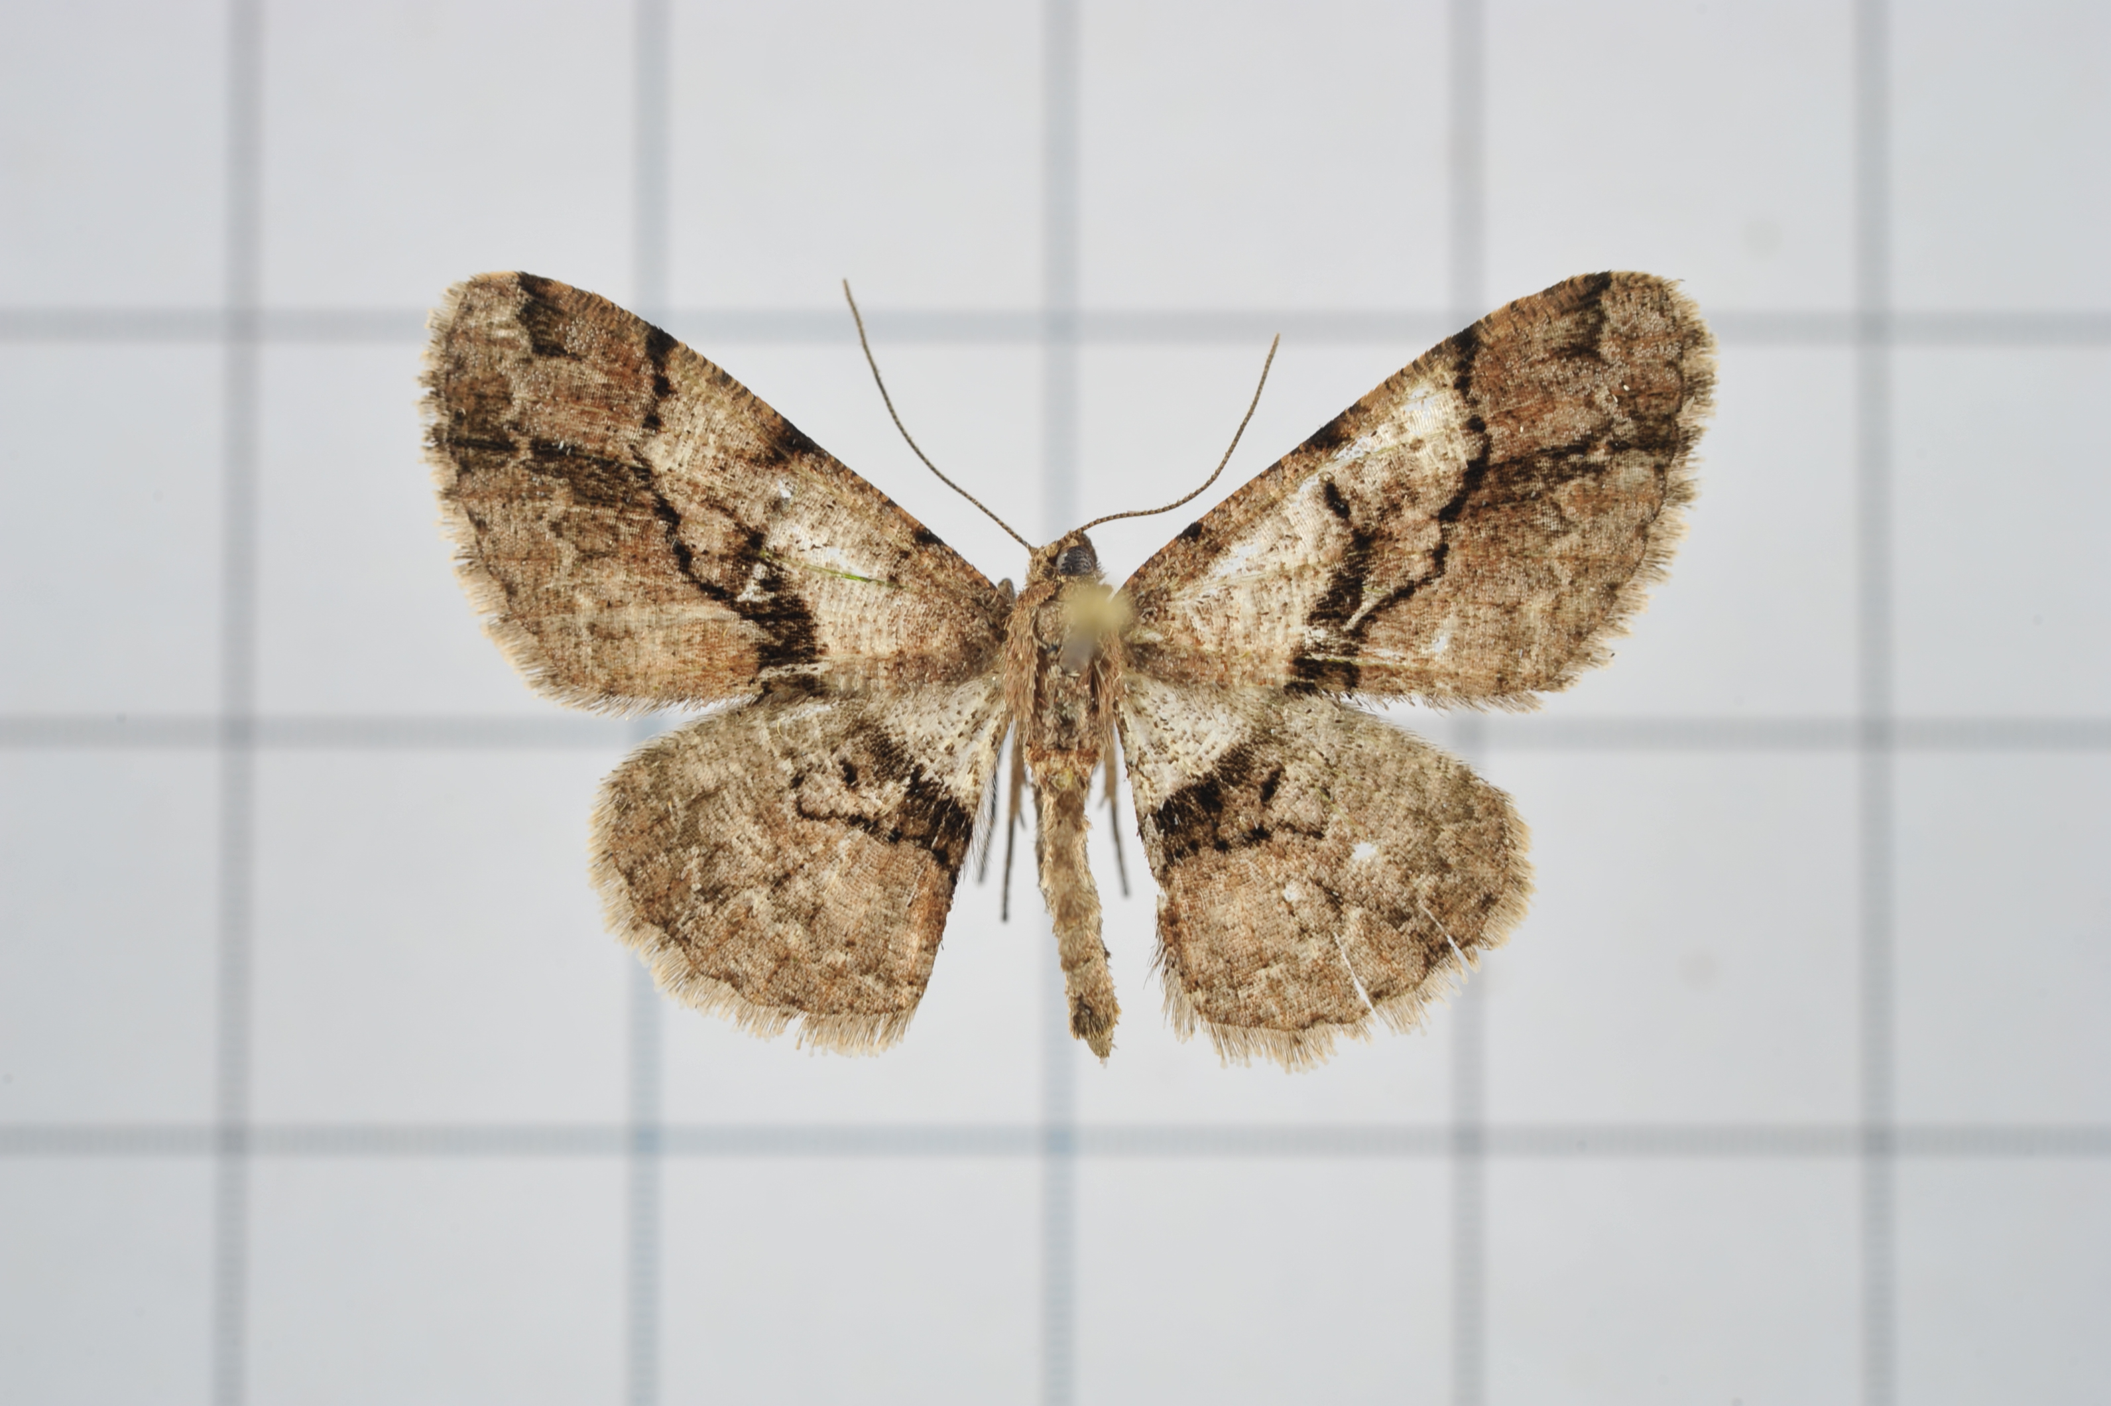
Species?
Satoblephara owadai
